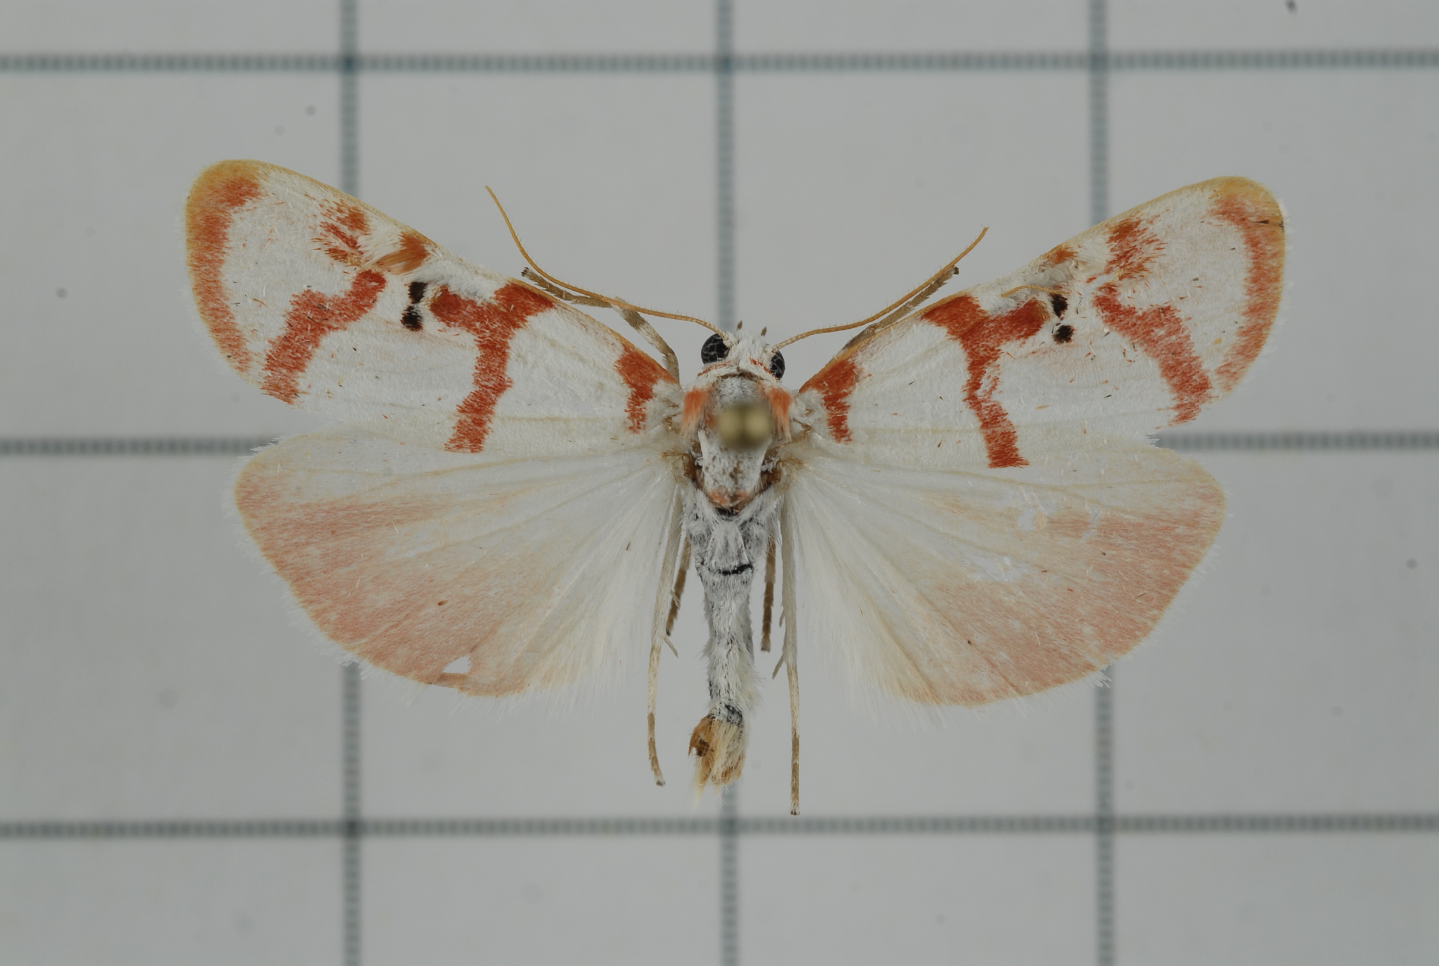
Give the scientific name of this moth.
Cyana hamata hamata
